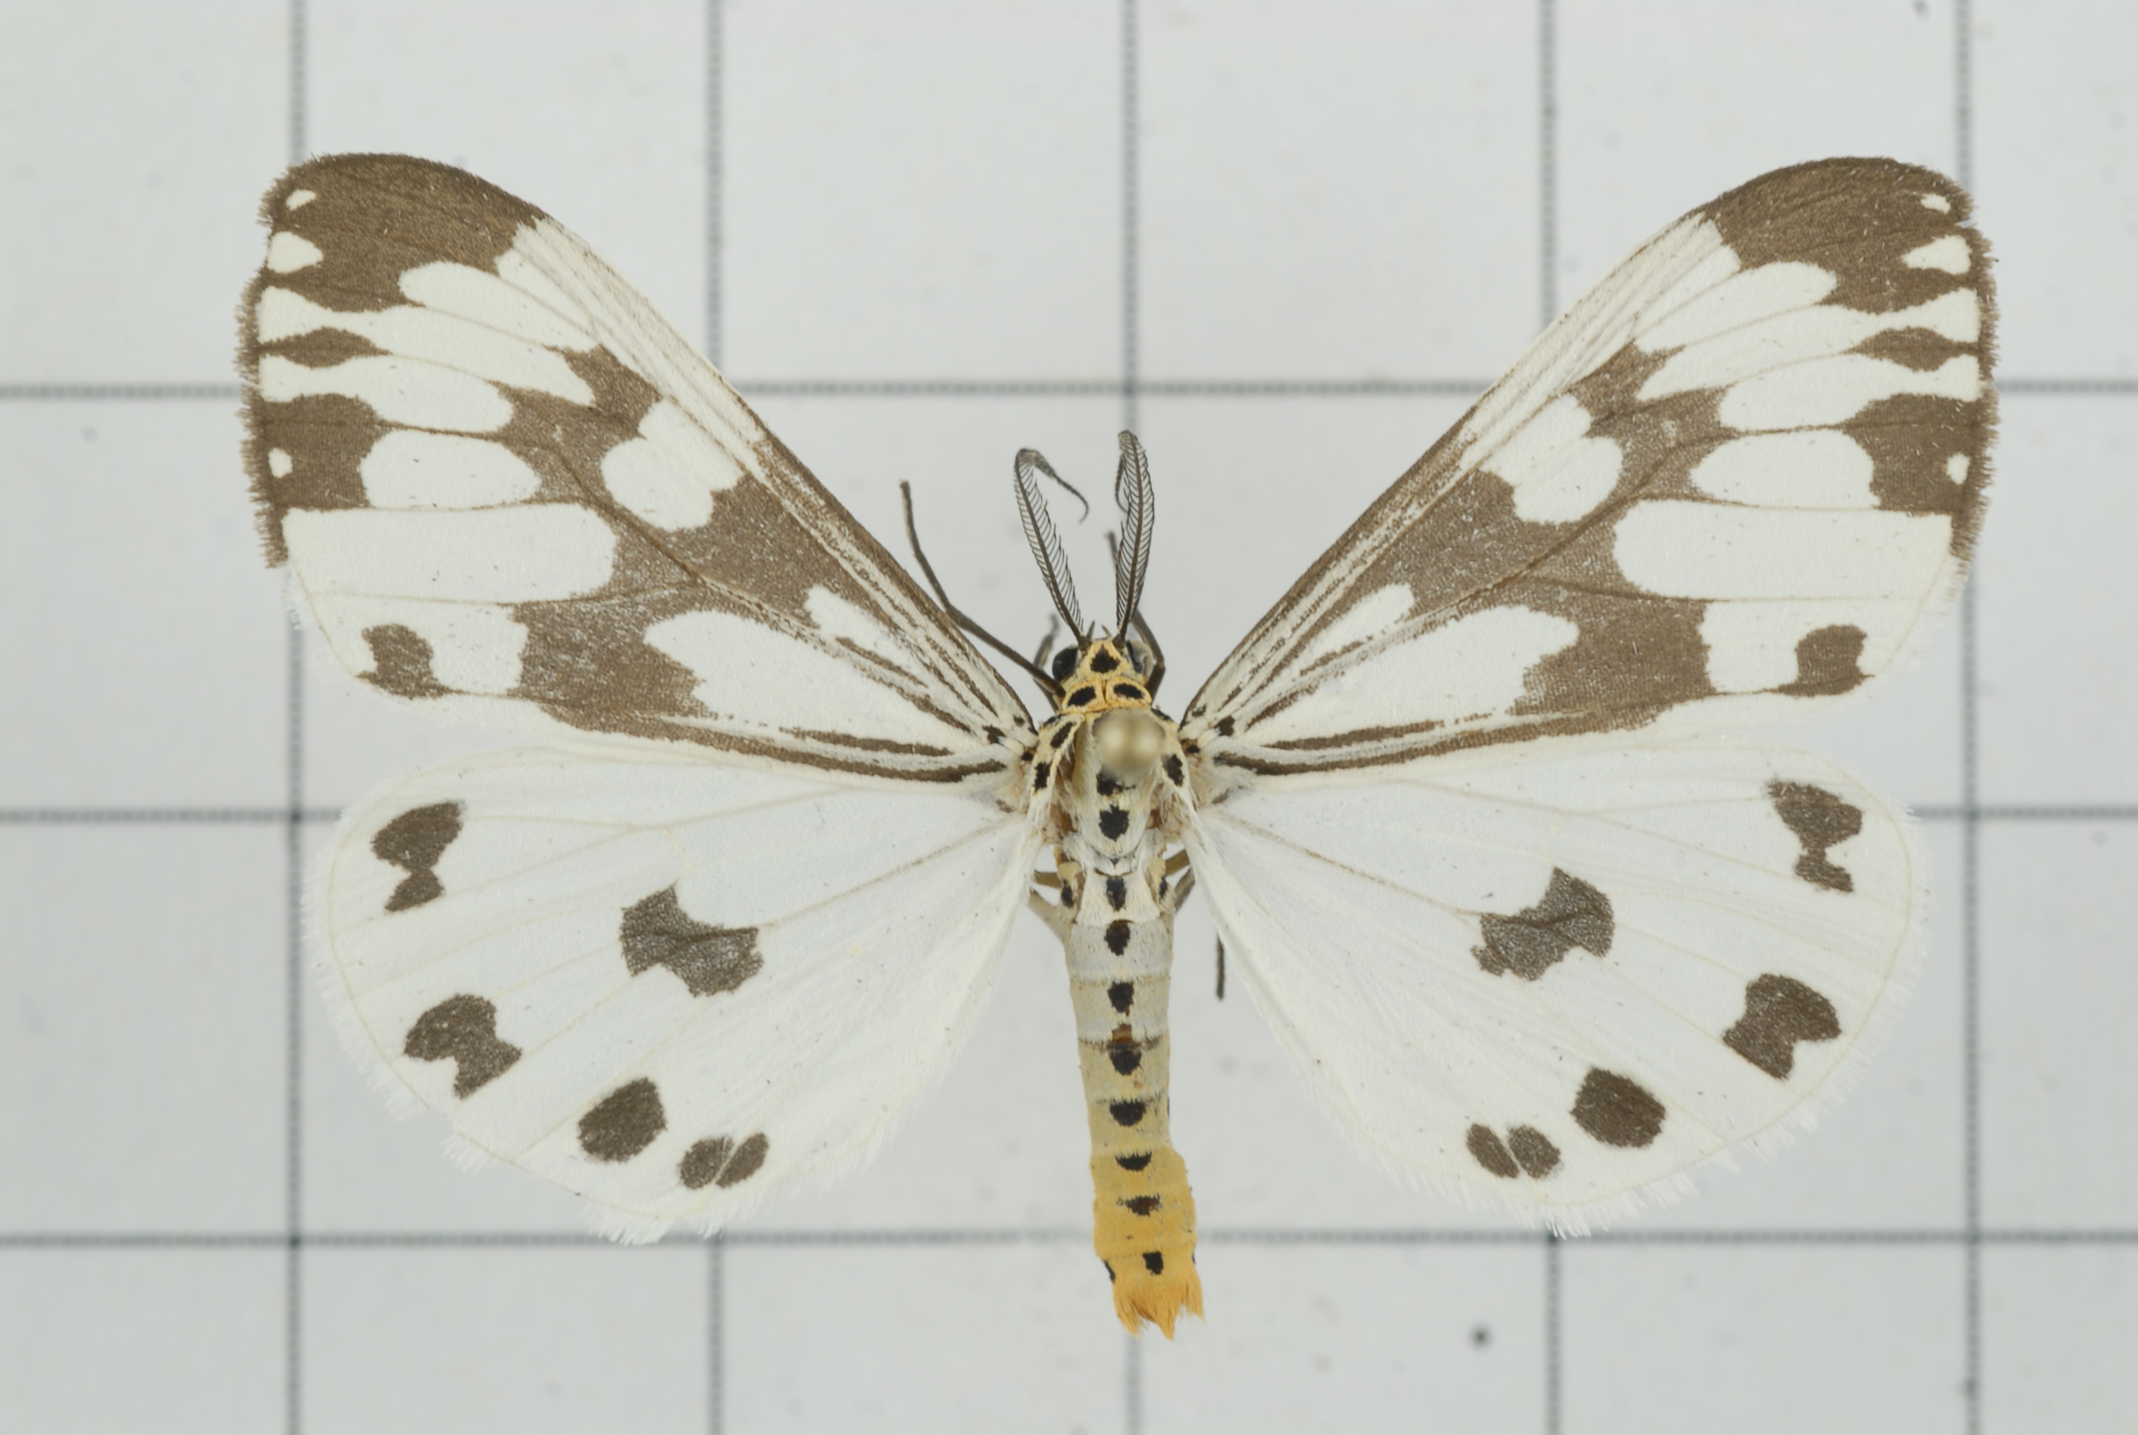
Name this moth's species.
Nyctemera adversata
